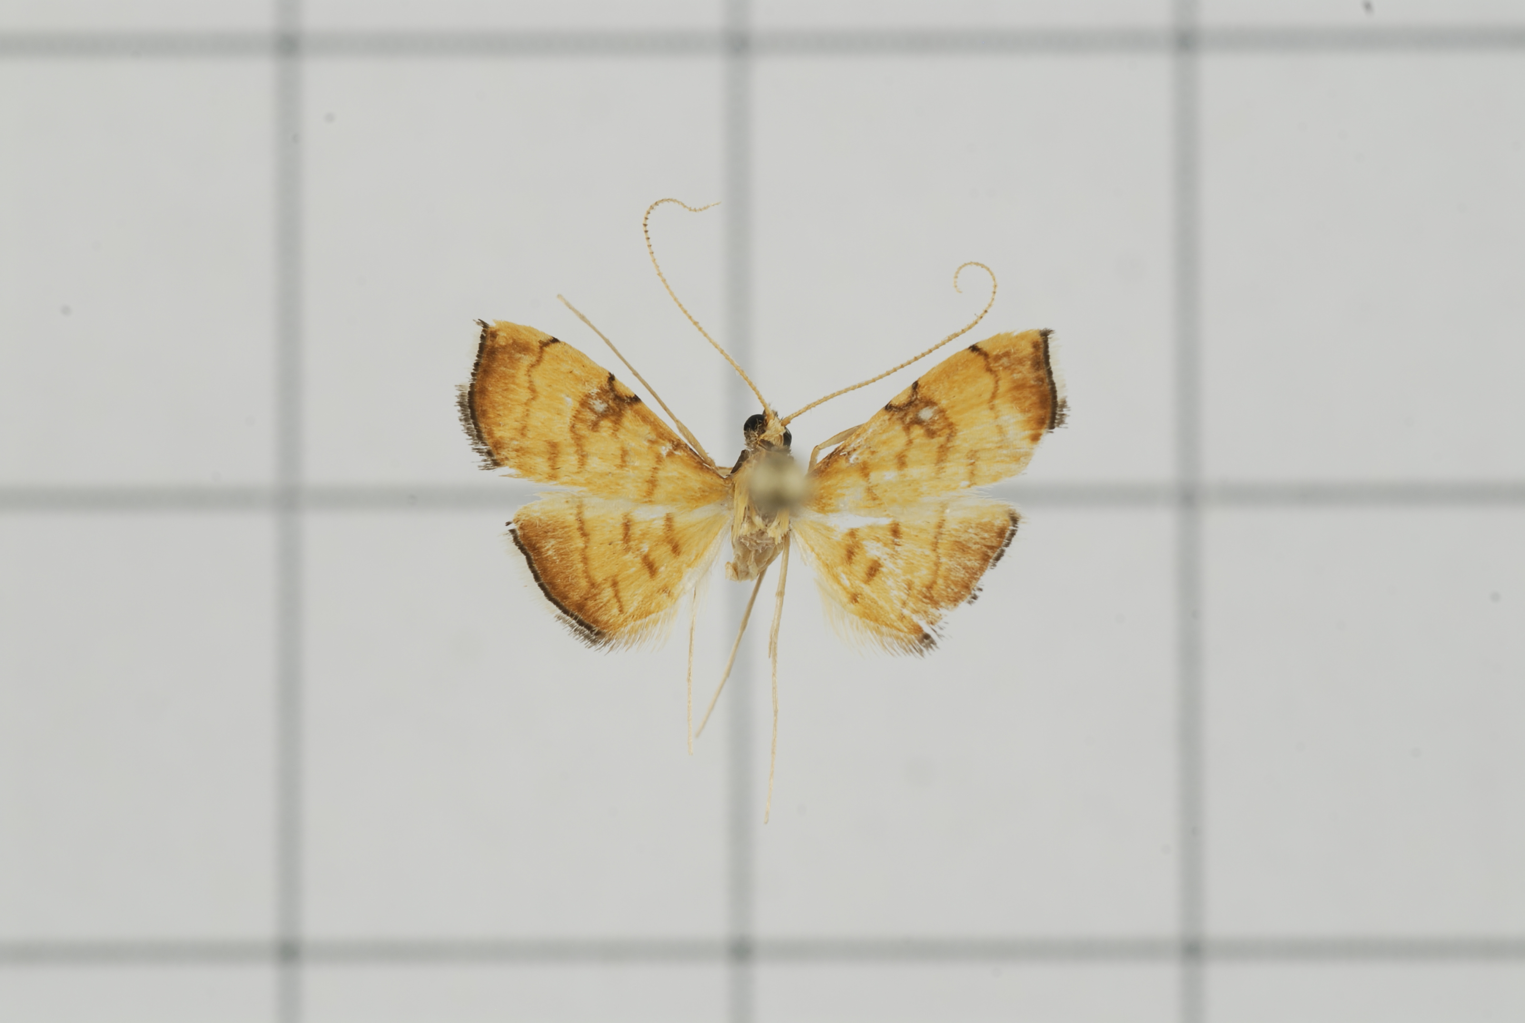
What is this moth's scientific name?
Mabra nigriscripta
